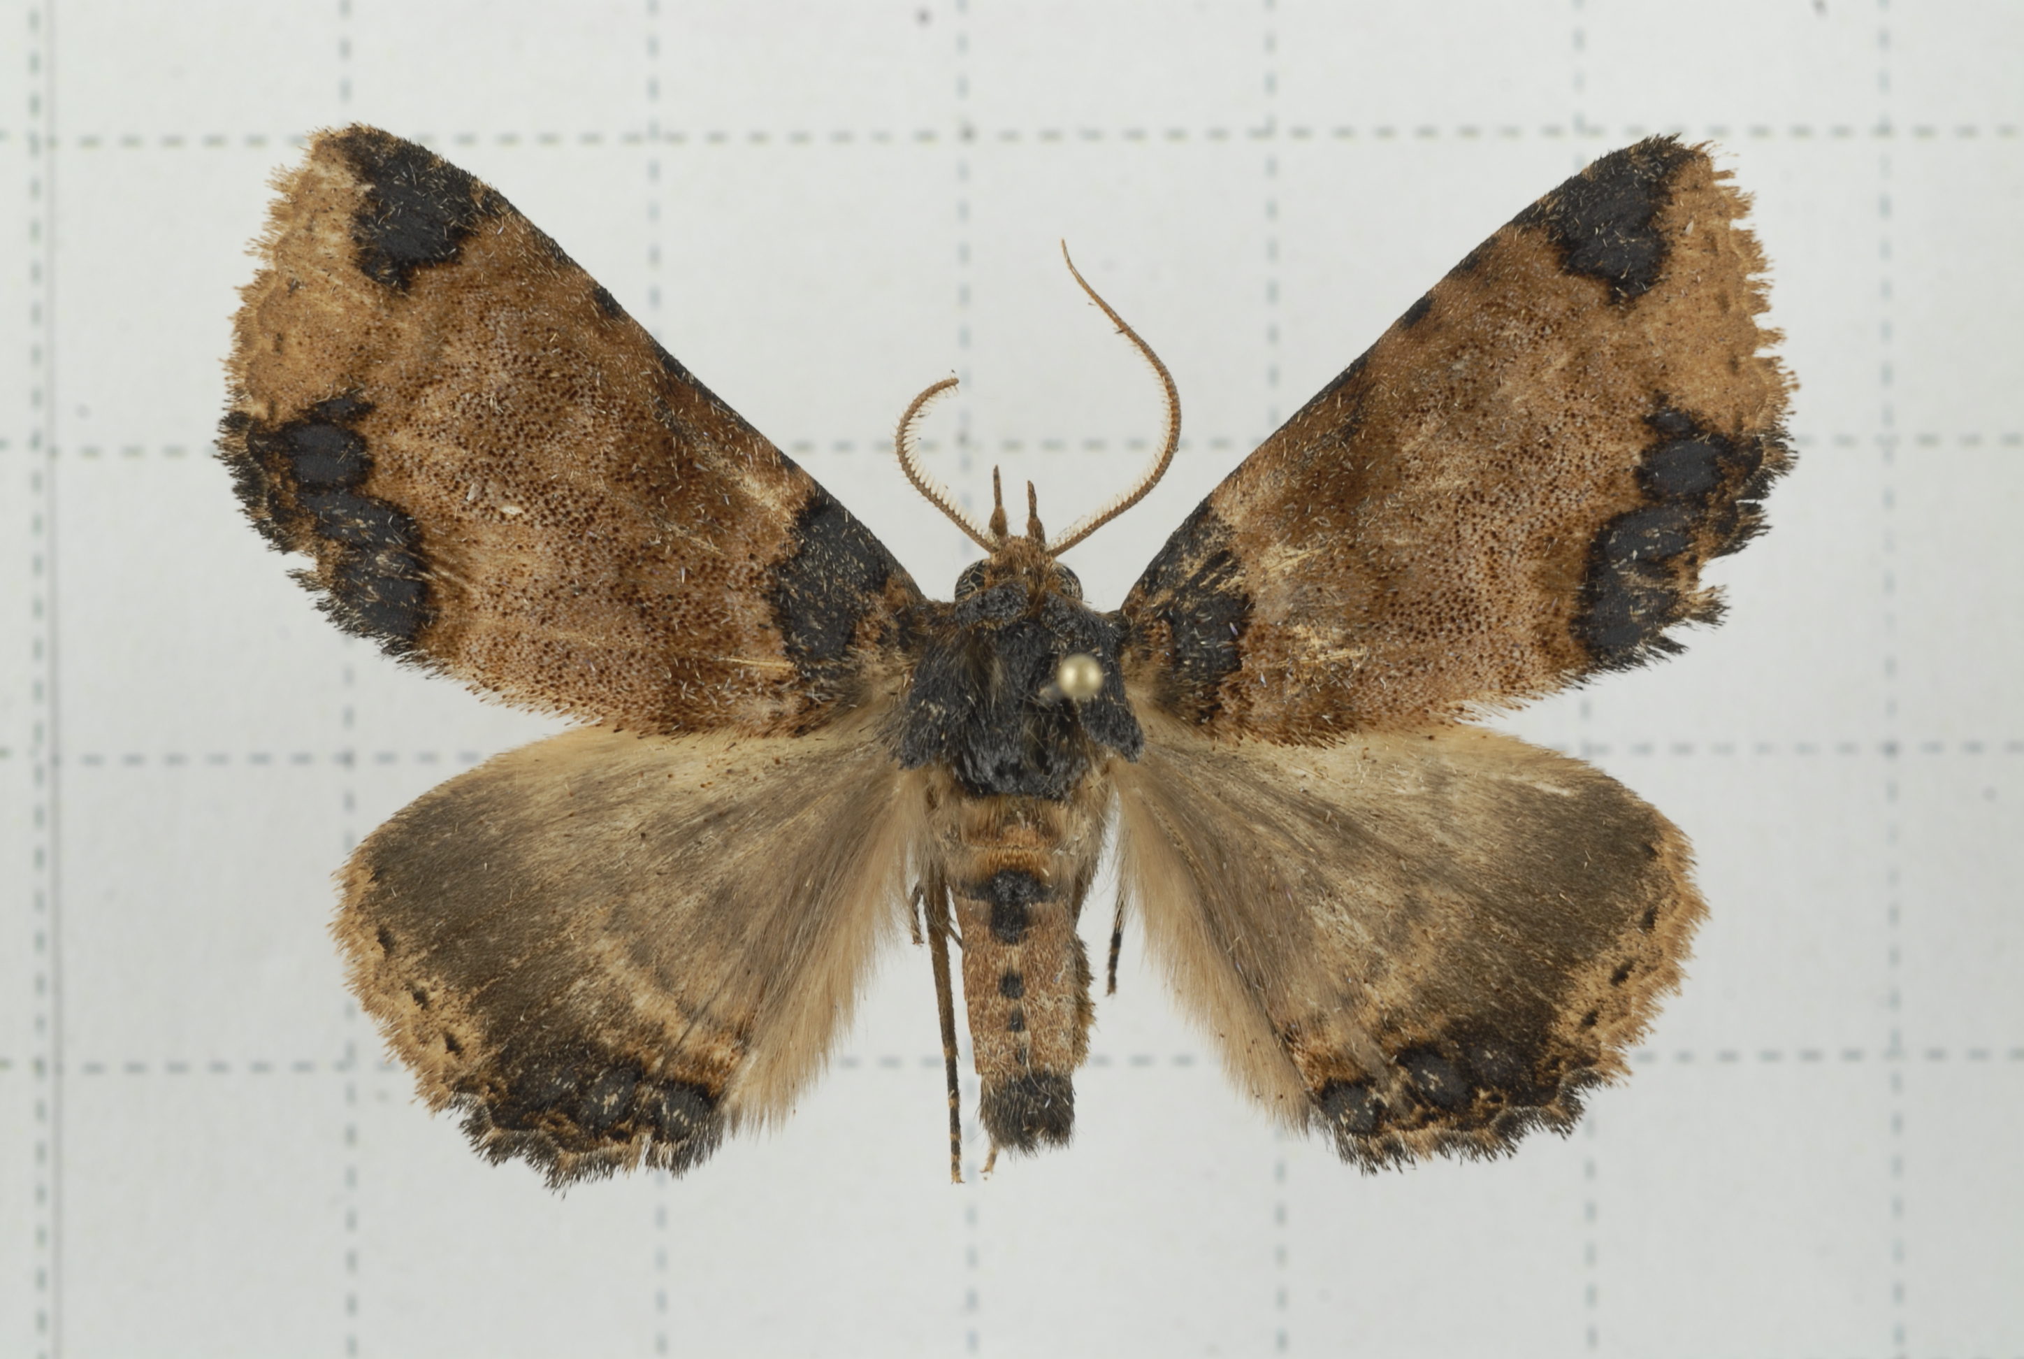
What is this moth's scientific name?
Sypnoides pannosa
